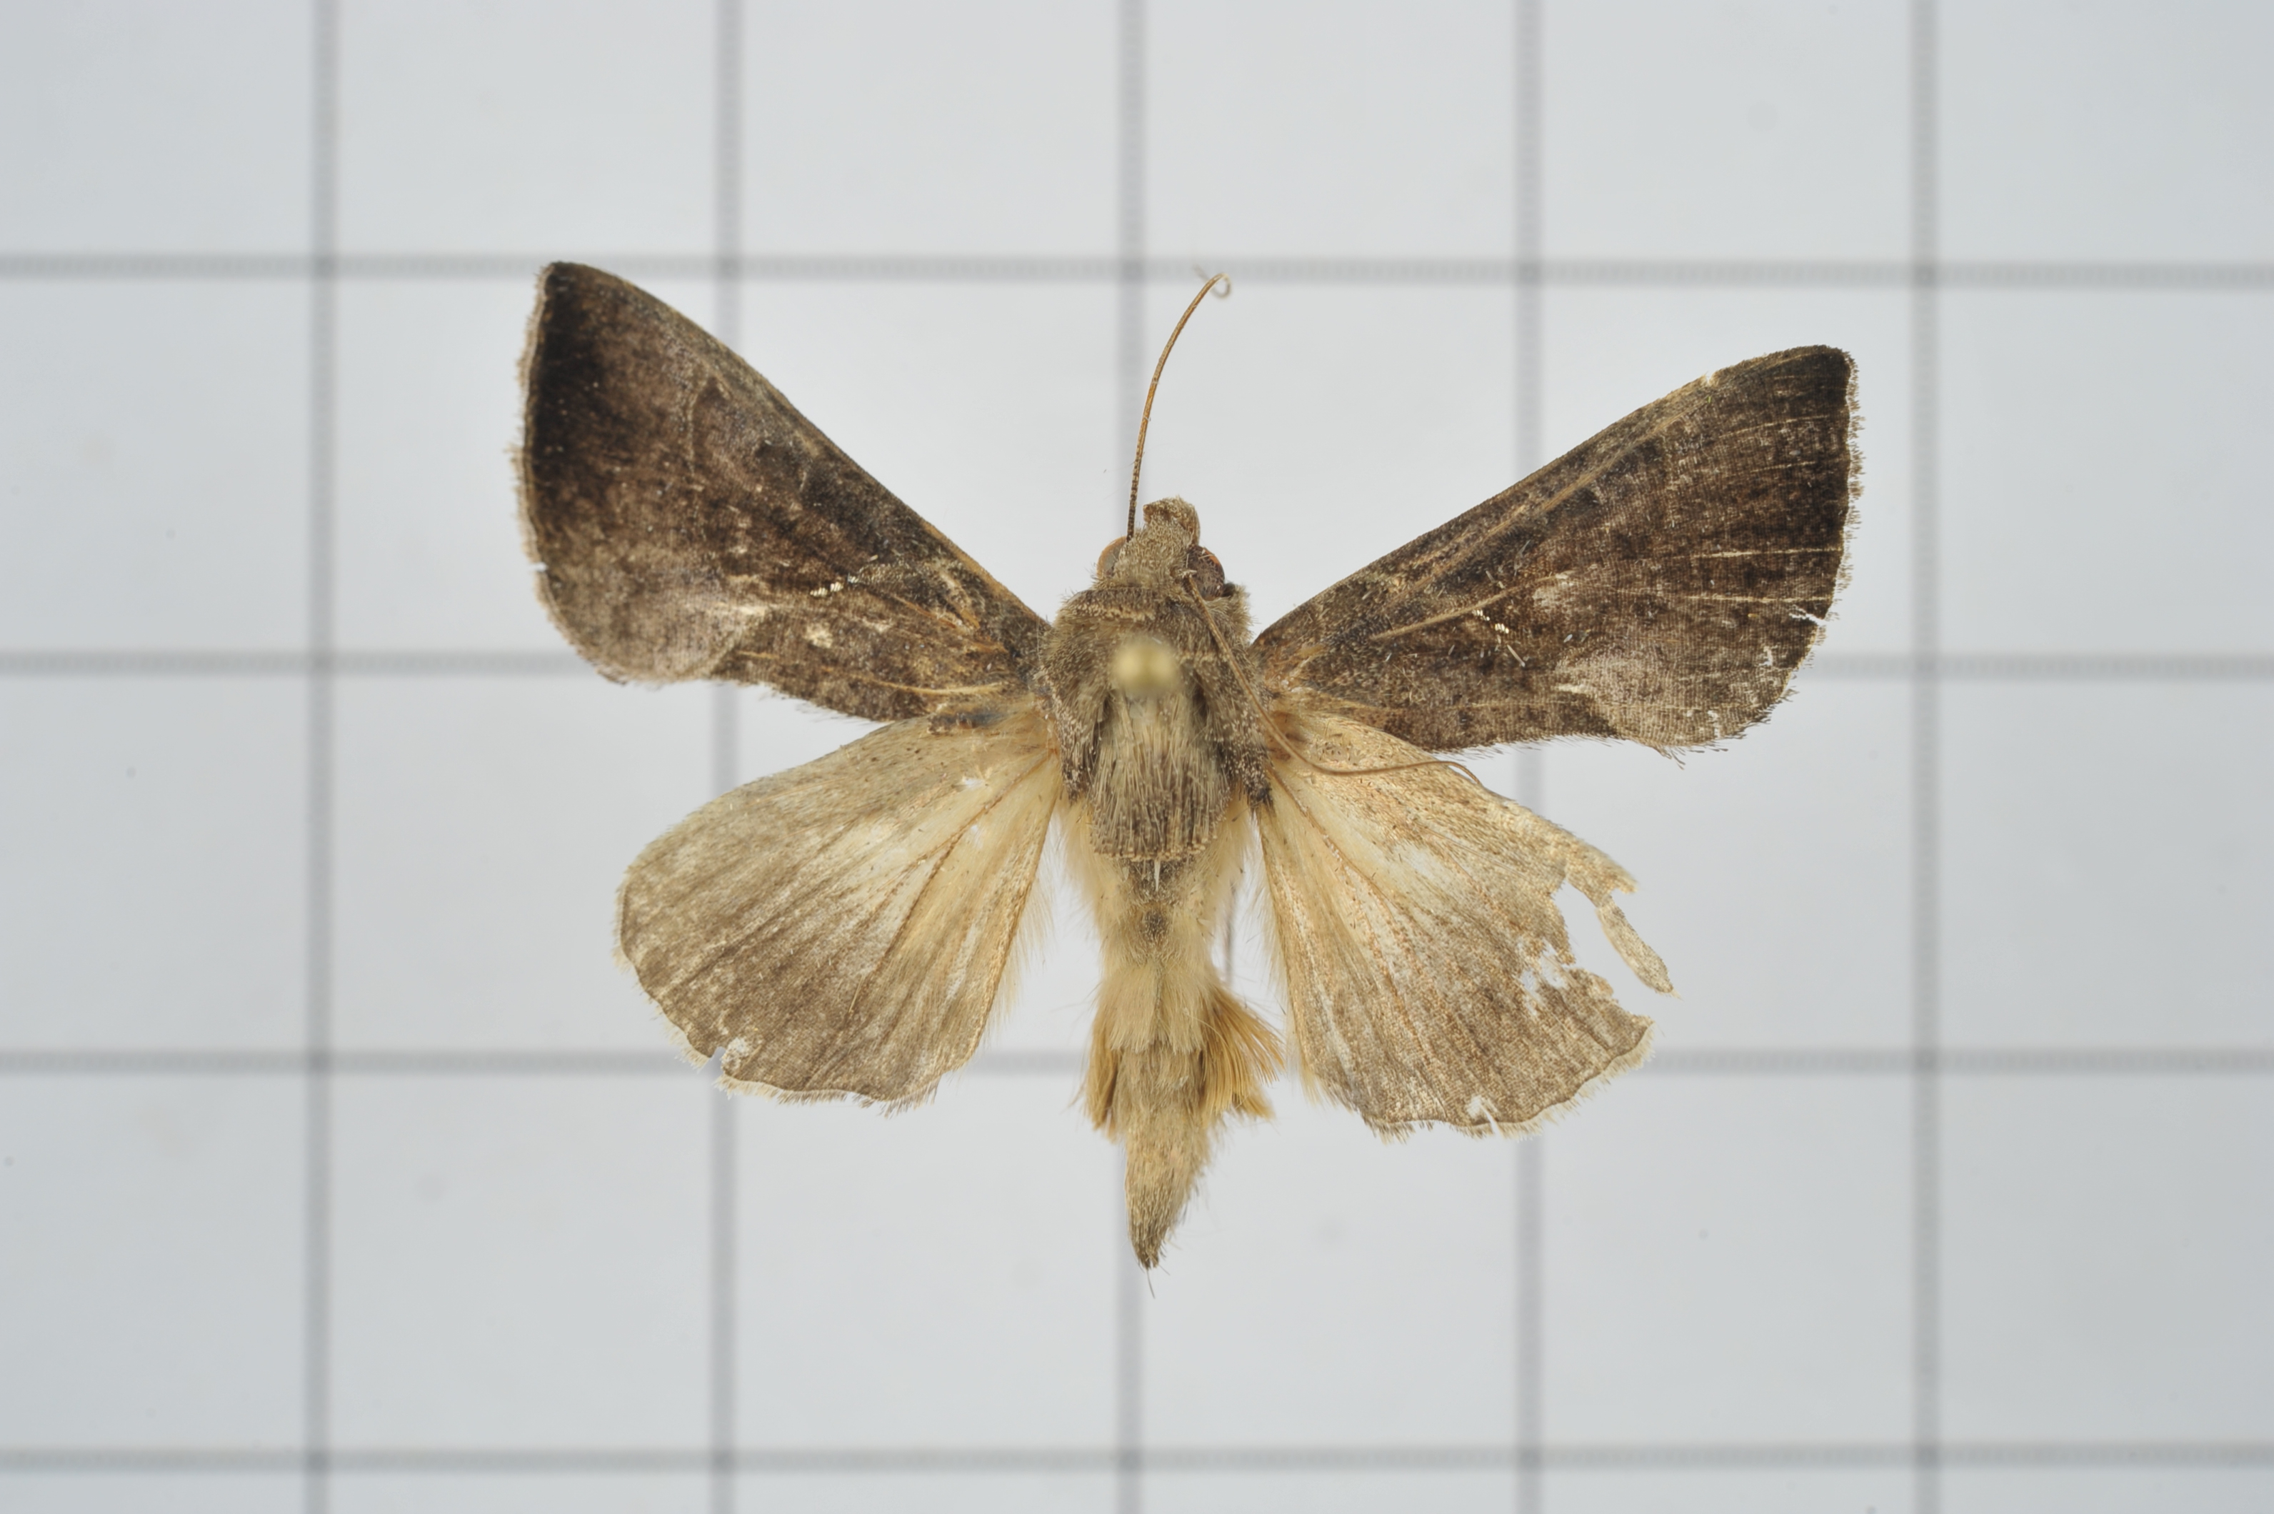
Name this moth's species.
Chrysodeixis heberachis
